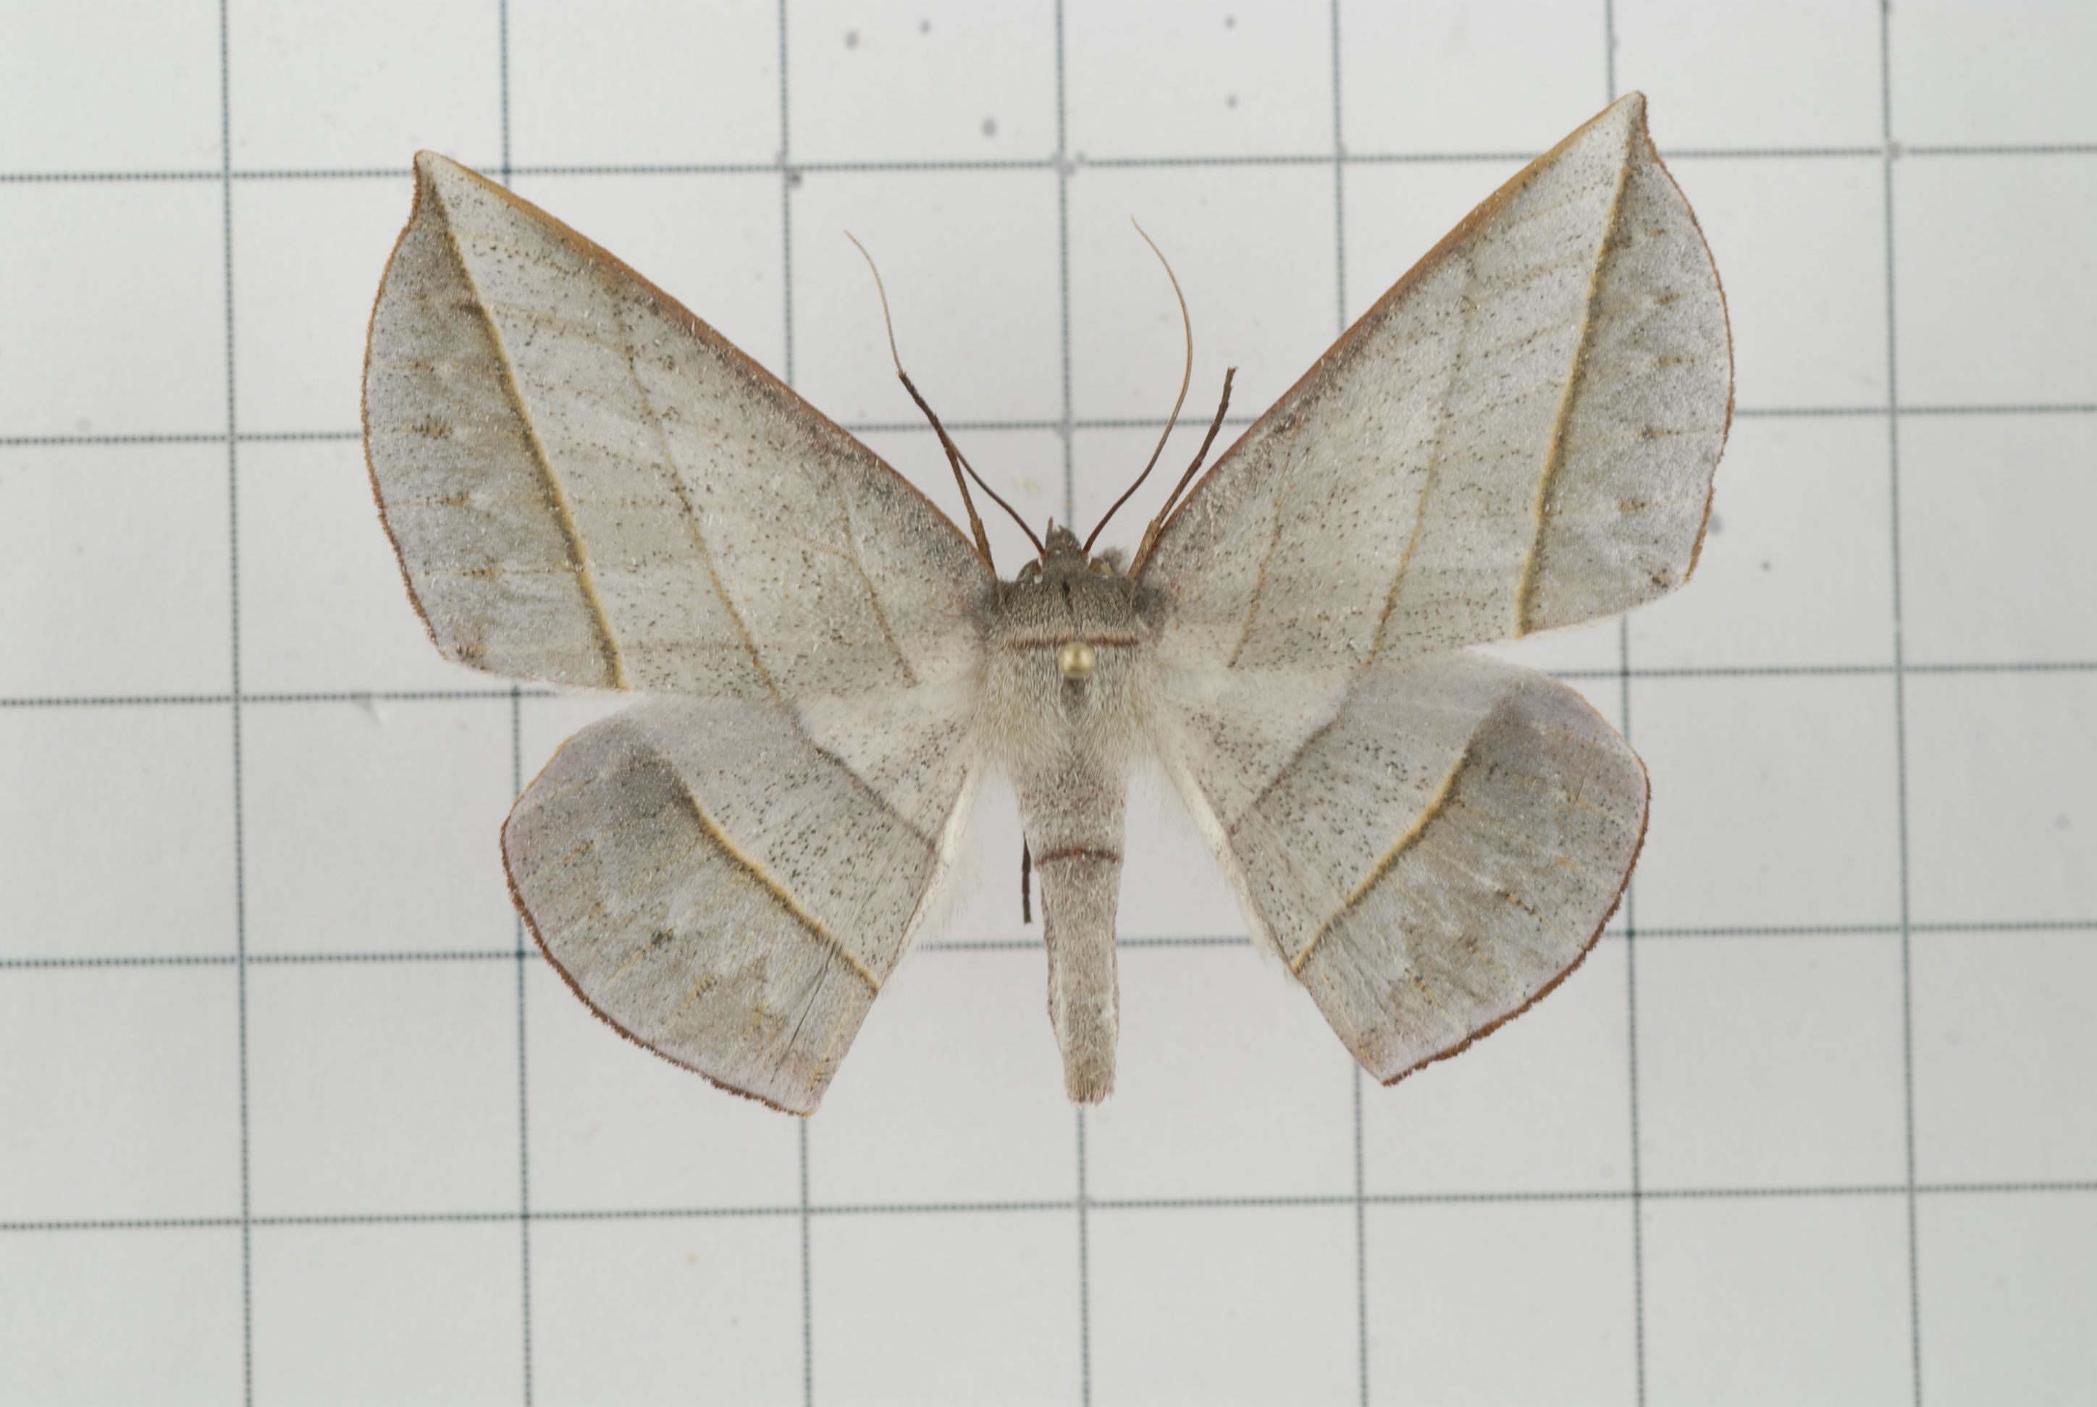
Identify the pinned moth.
Sarcinodes aequilinearia
